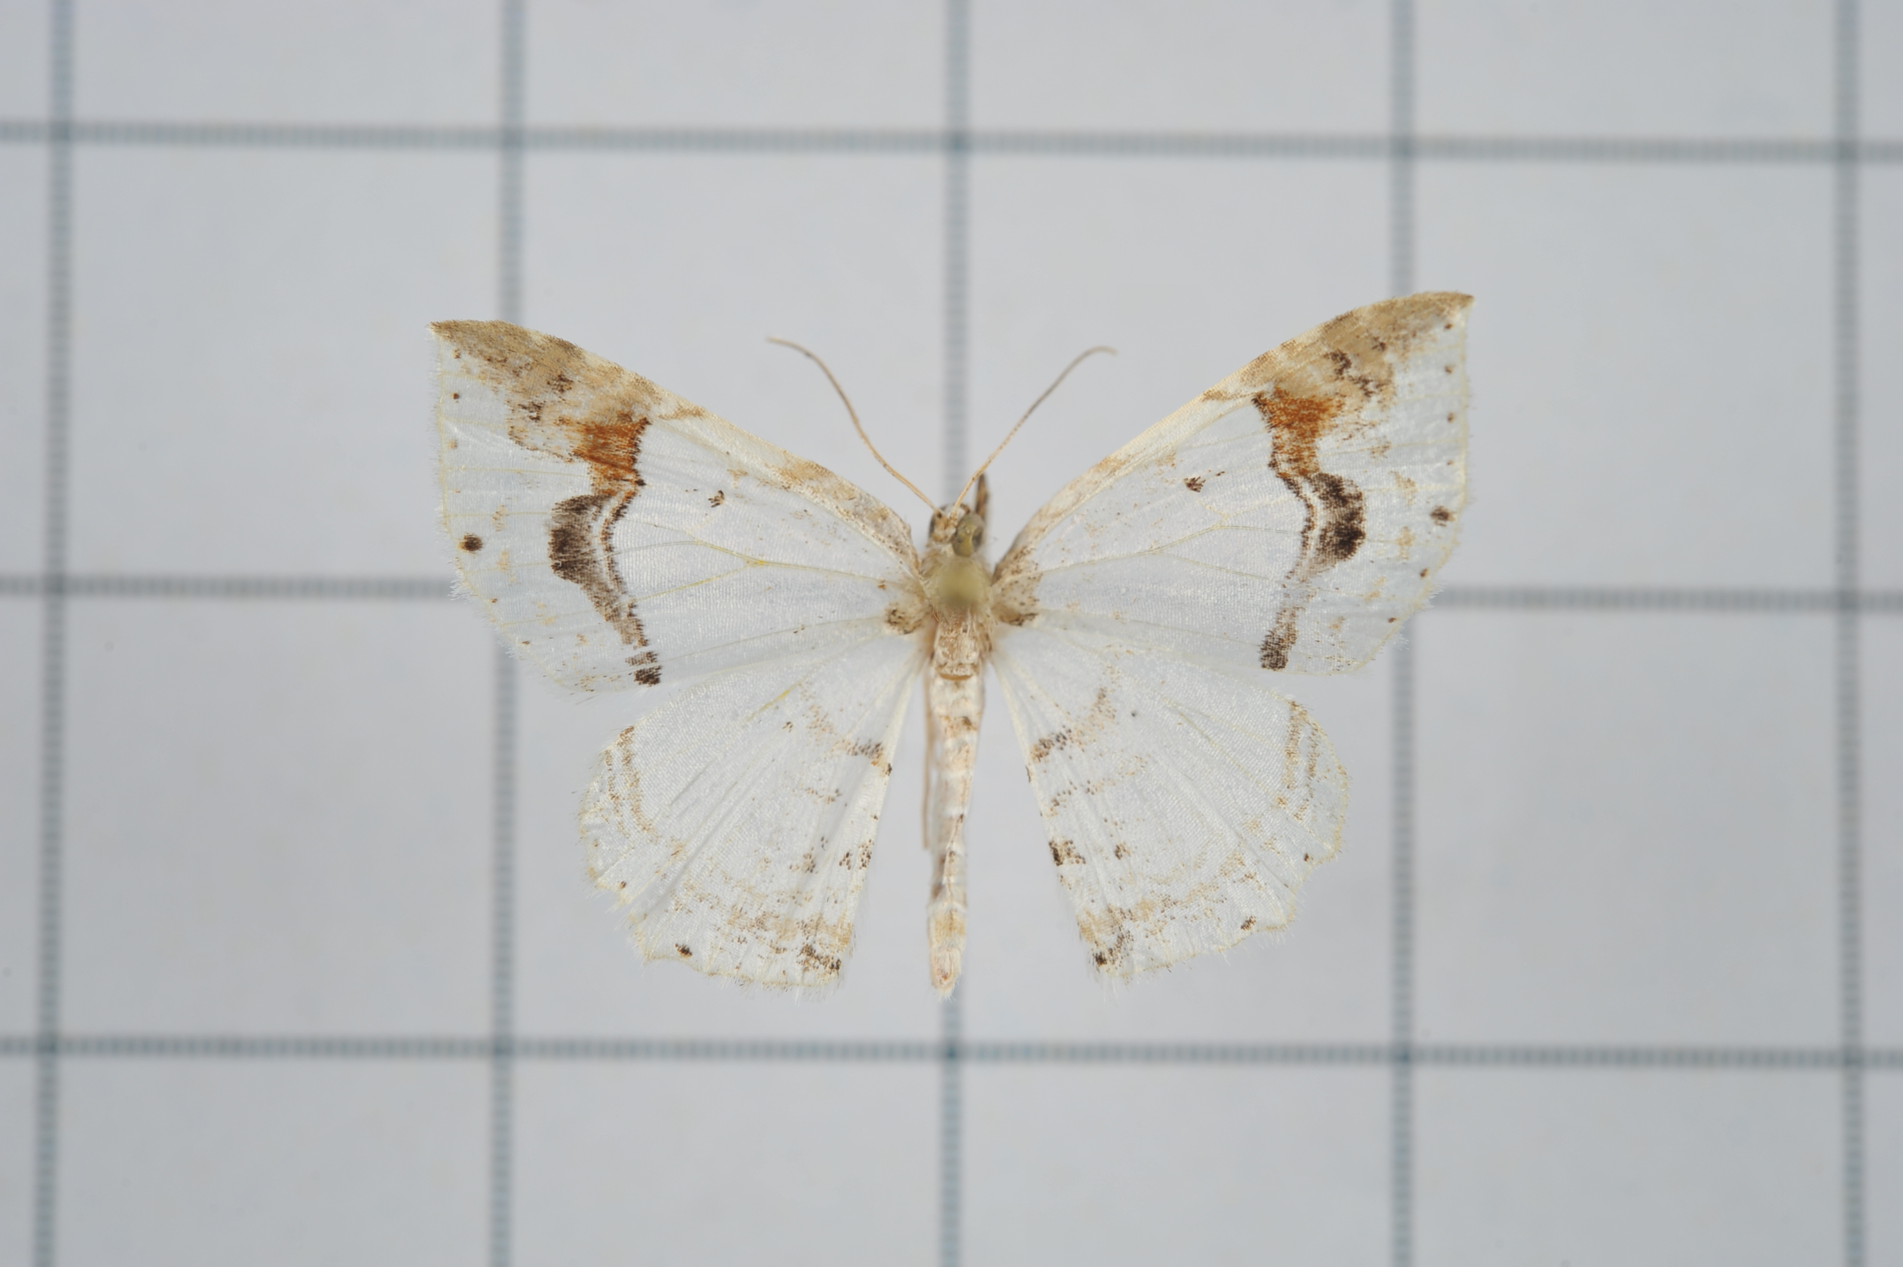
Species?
Asthena undulata
